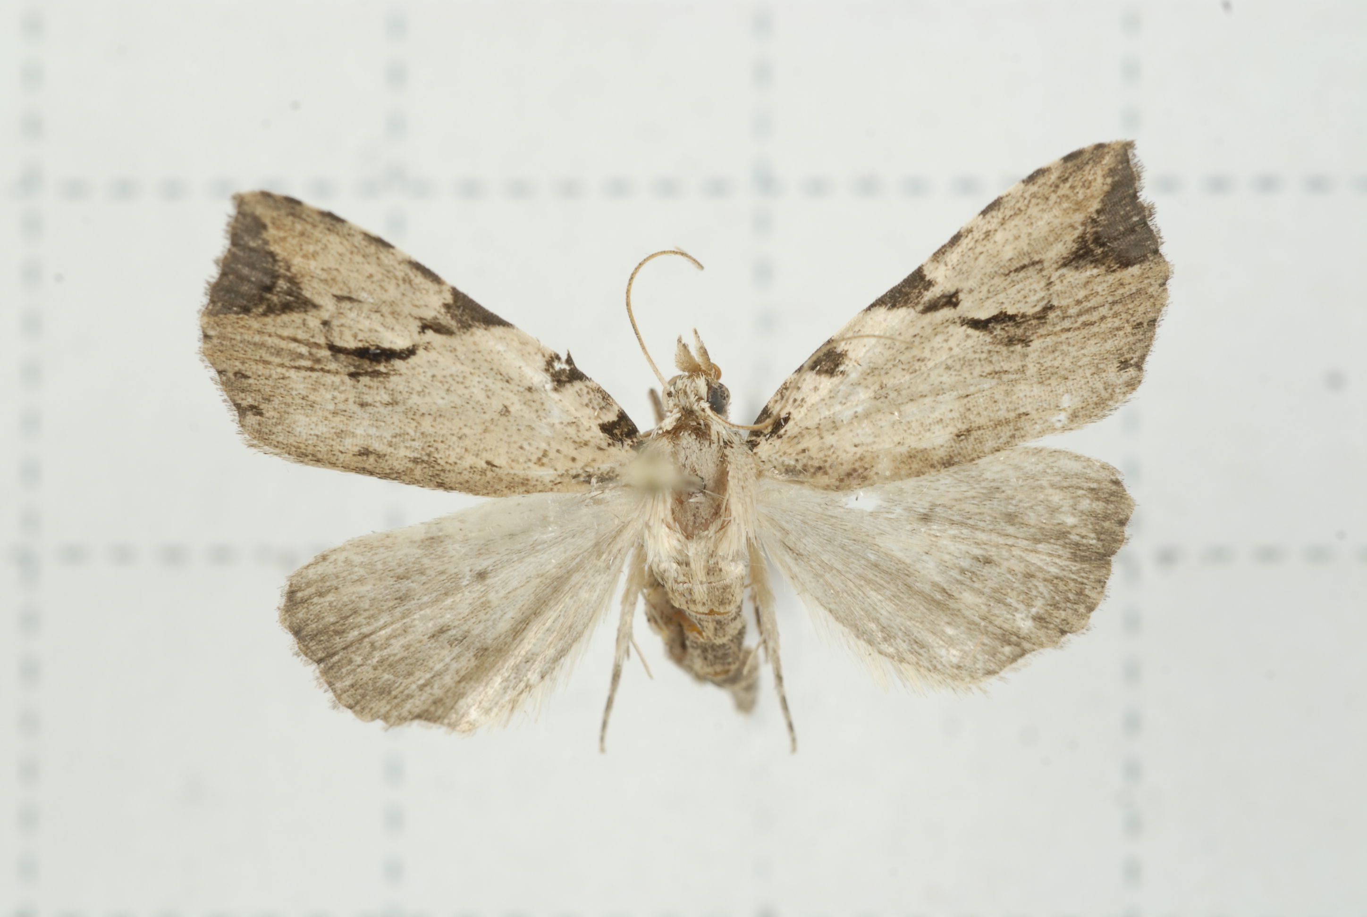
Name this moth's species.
Oglasa costimacula
